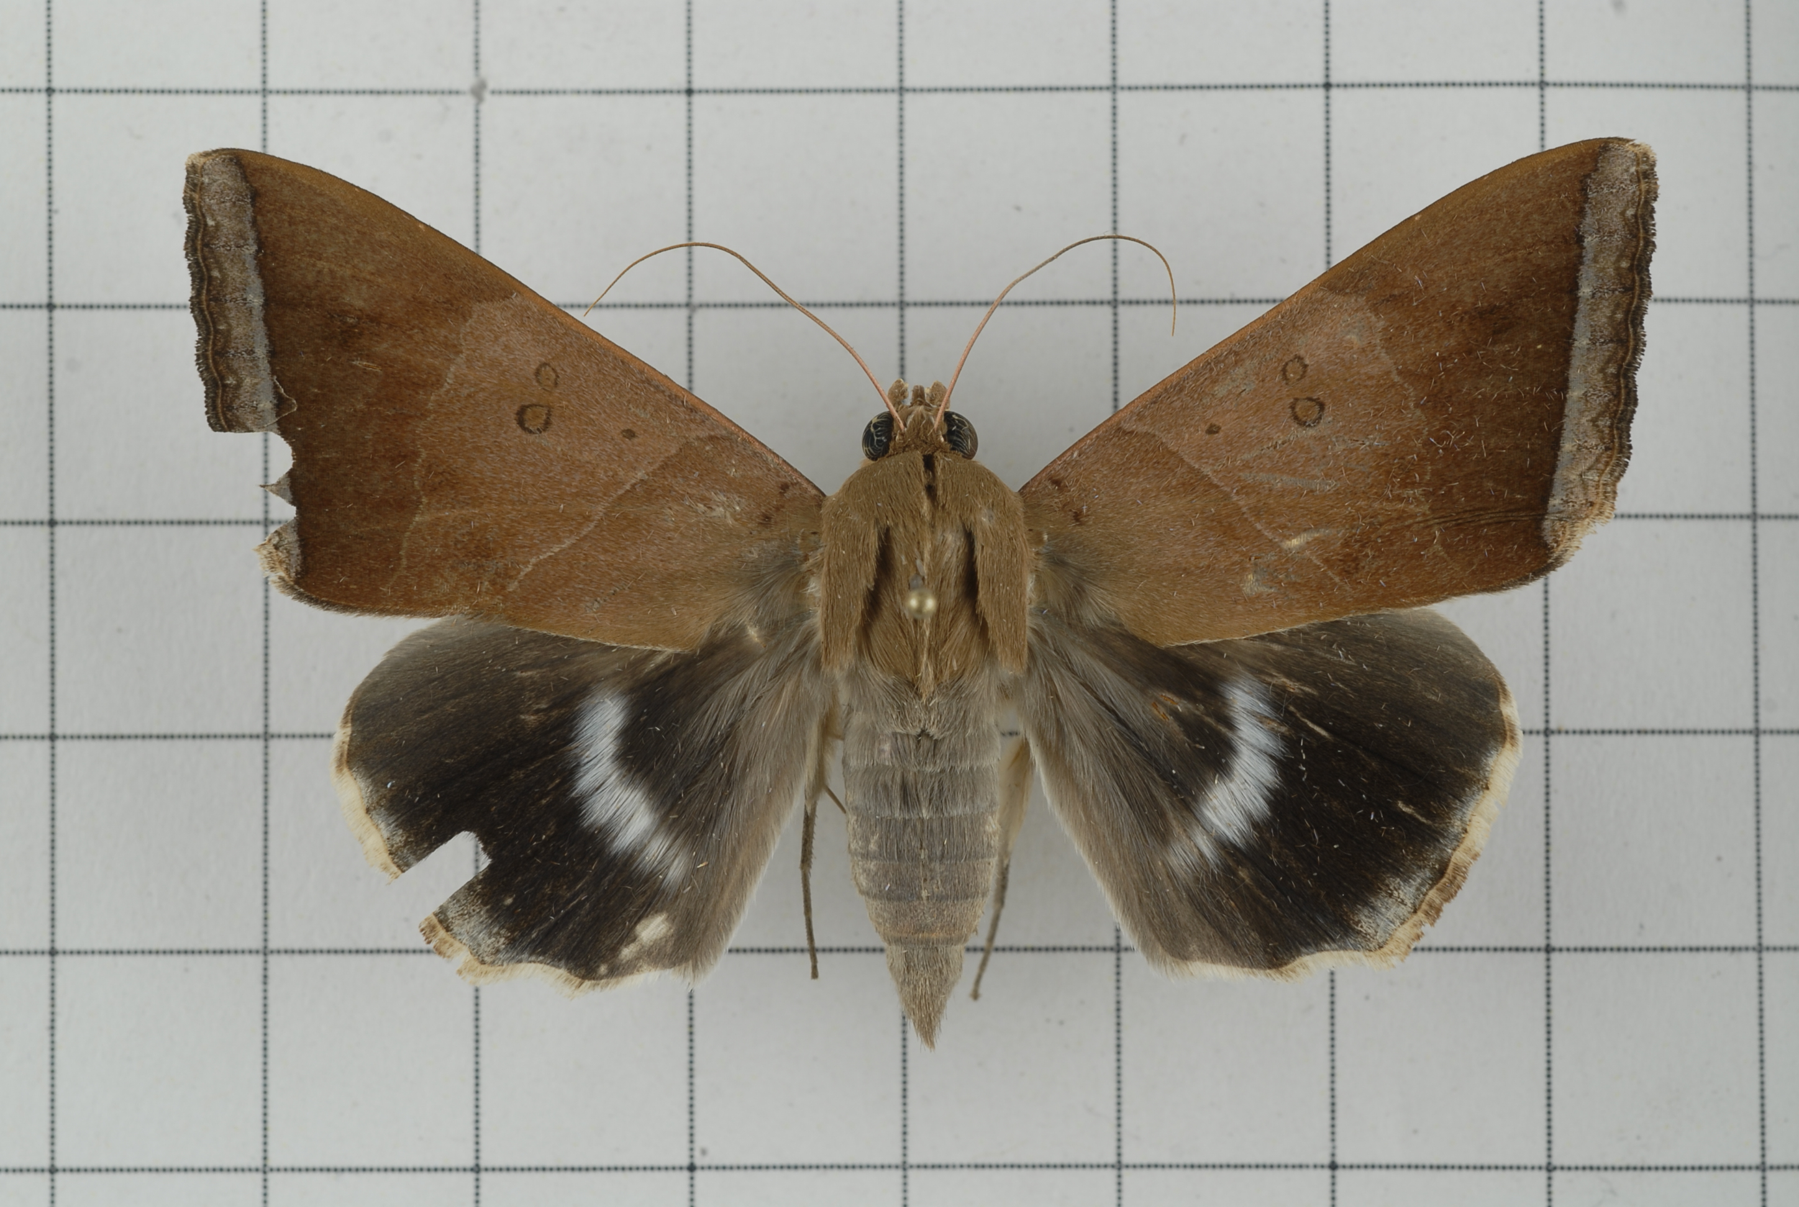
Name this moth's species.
Artena dotata
